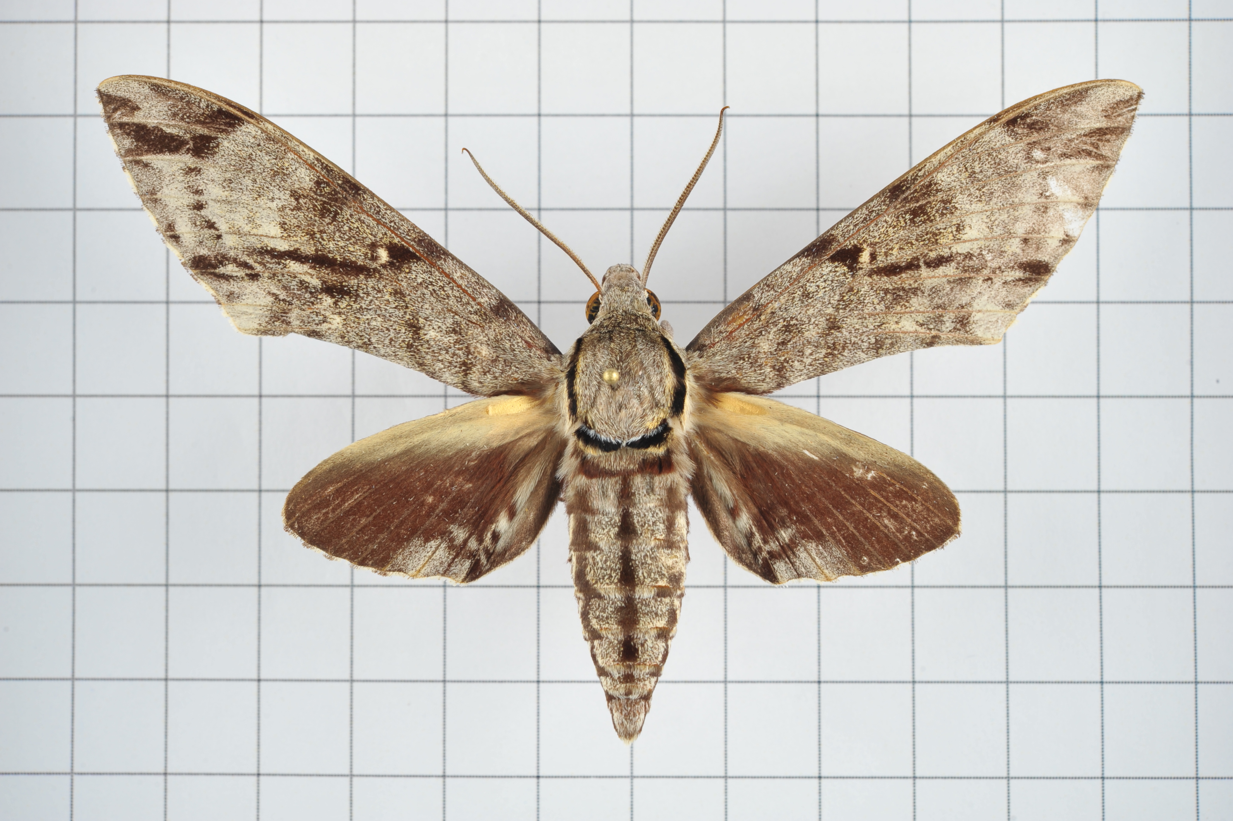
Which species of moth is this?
Notonagemia analis analis
